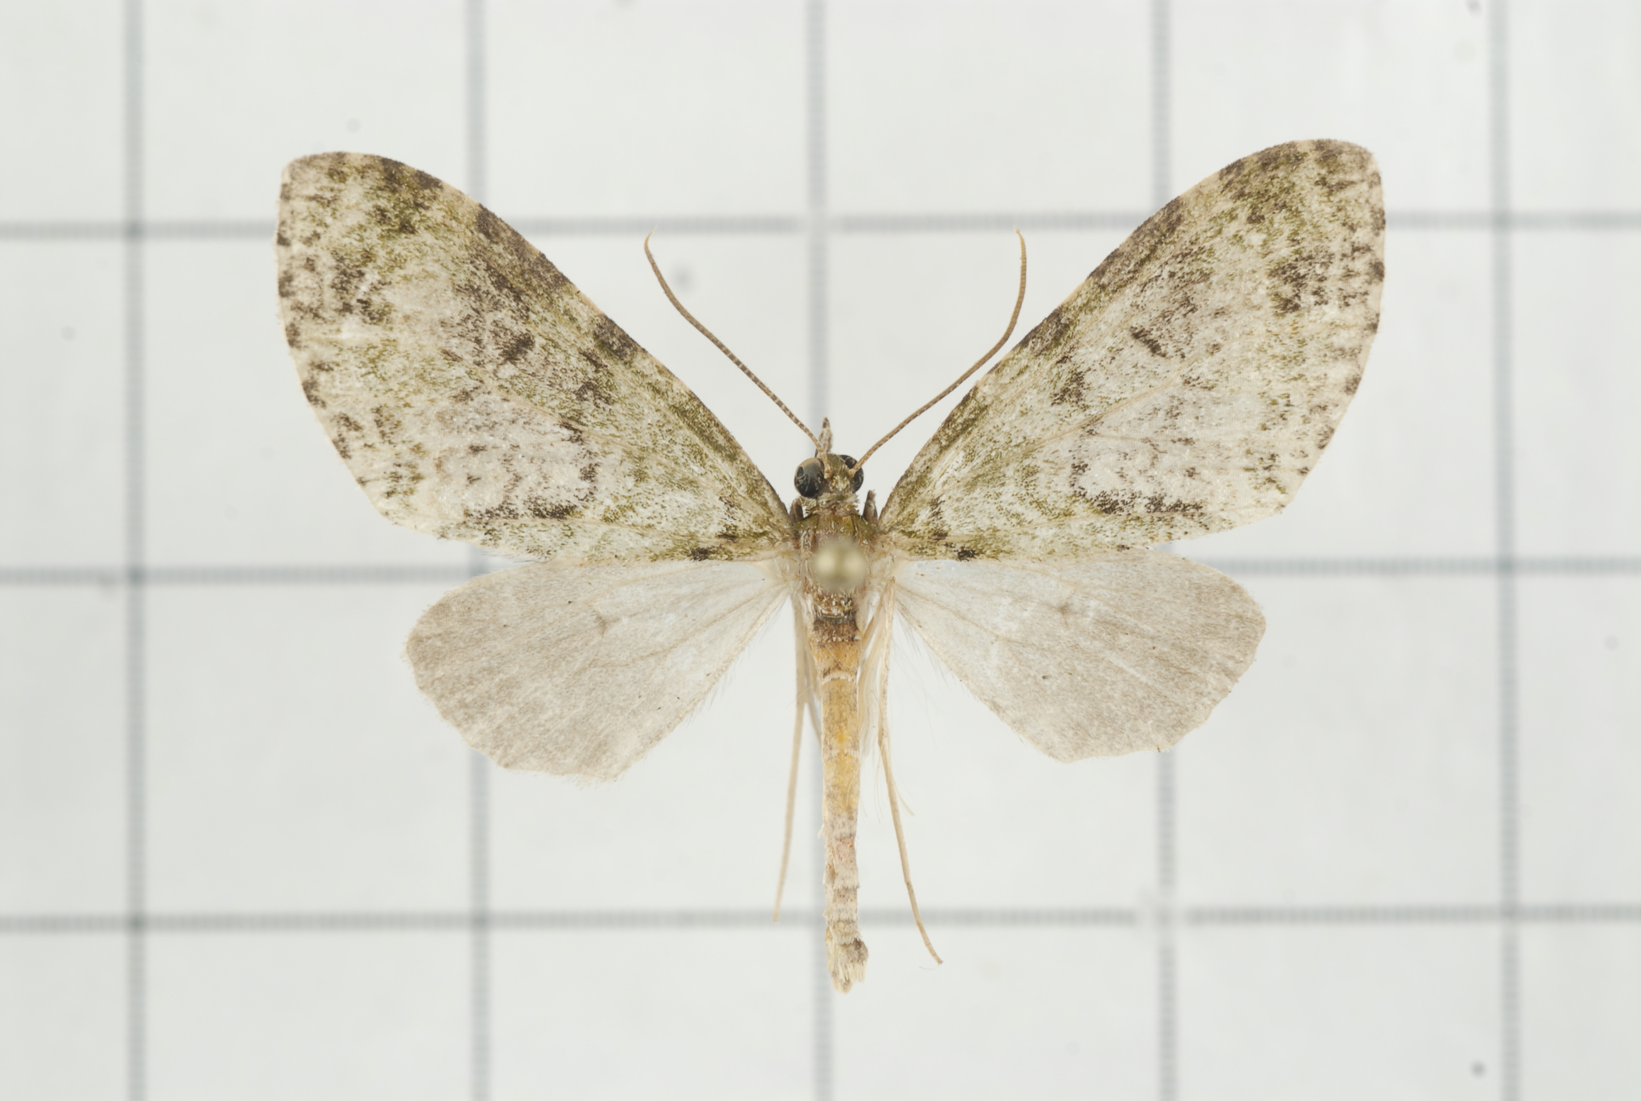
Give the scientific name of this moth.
Hypocometa clauda
